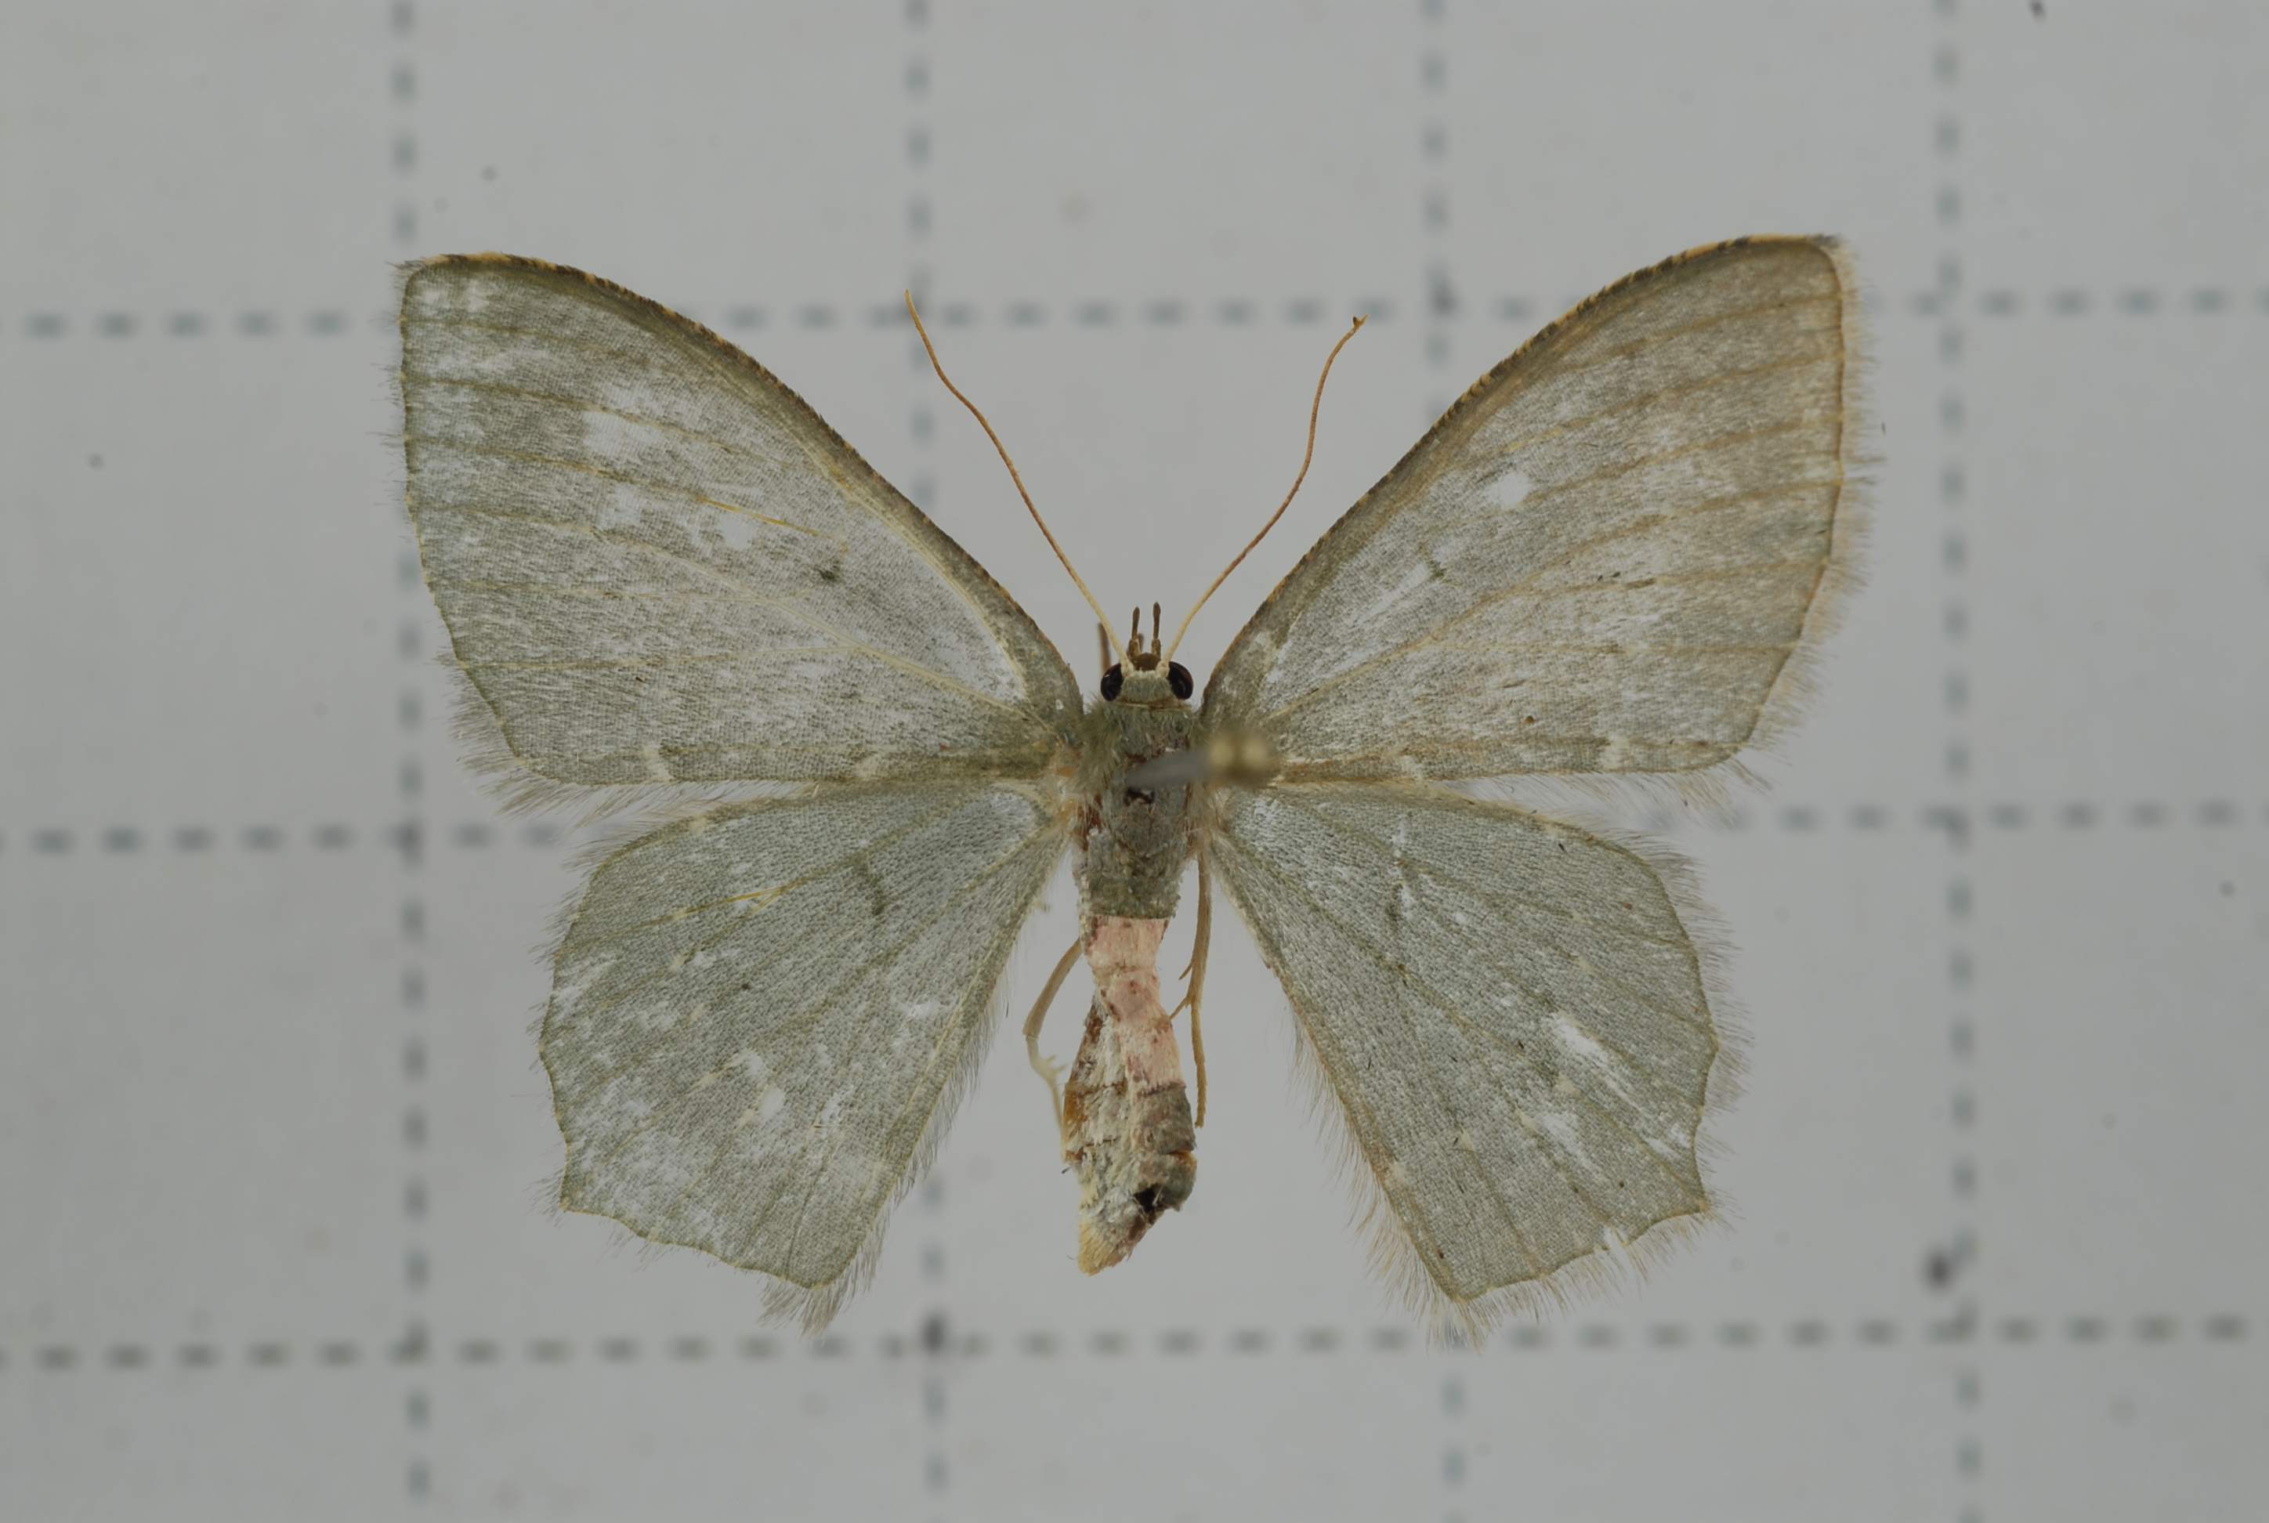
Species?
Chlorissa arcana
